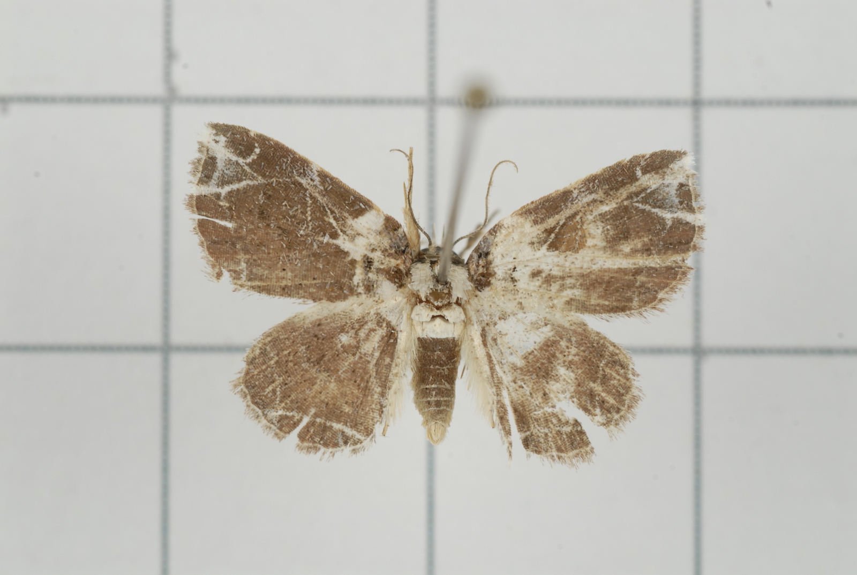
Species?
Cruxoruza decorata
